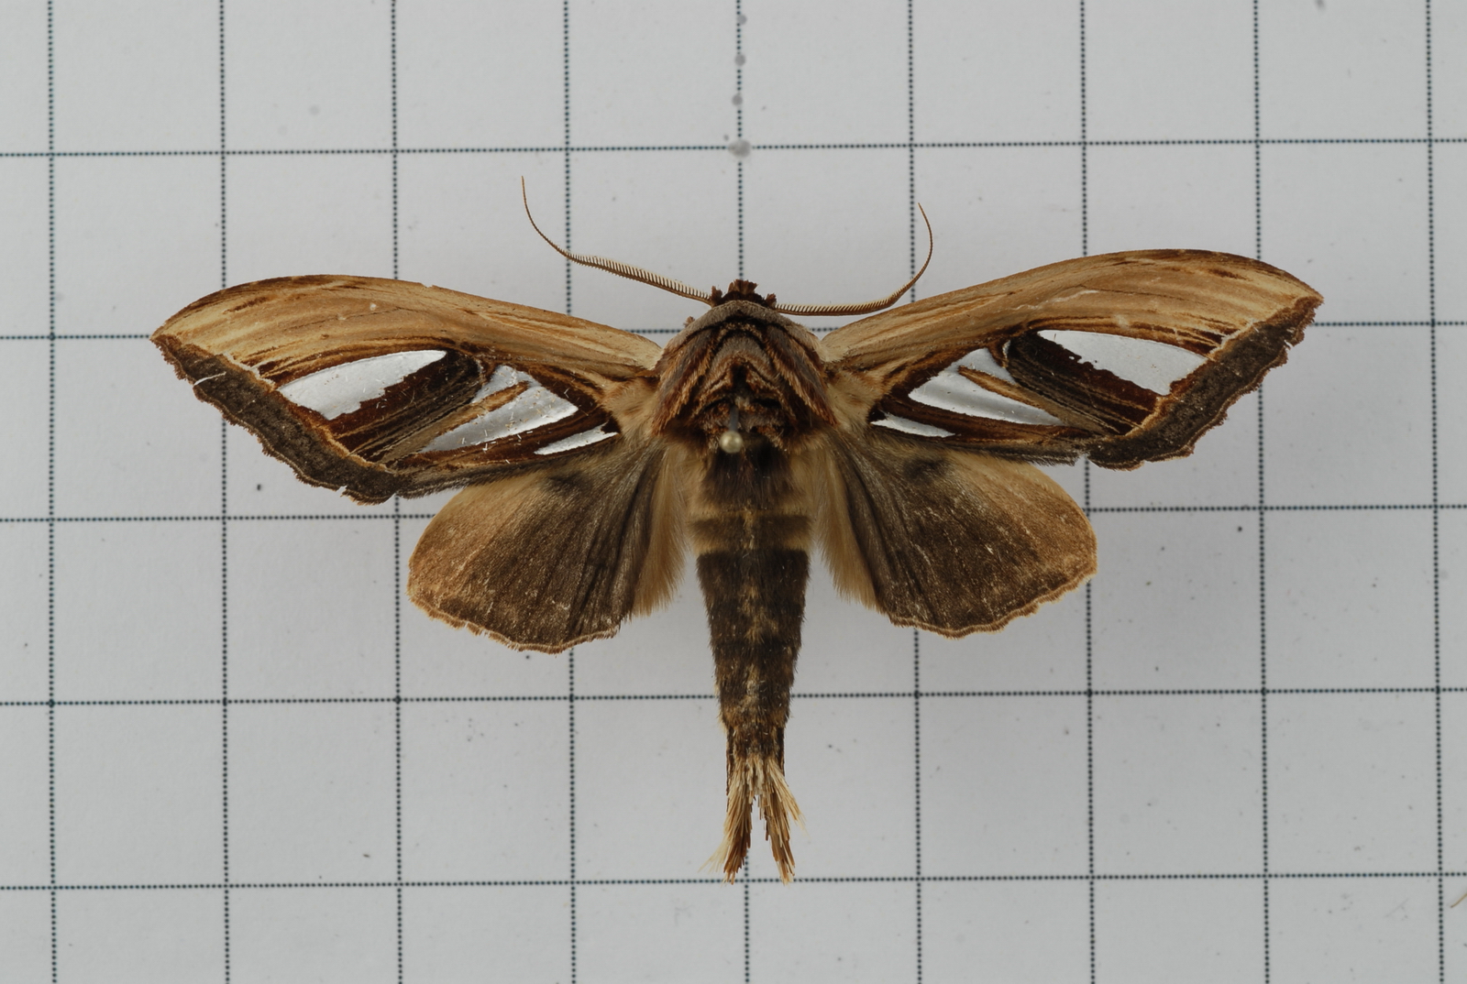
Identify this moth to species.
Tarsolepis taiwana
